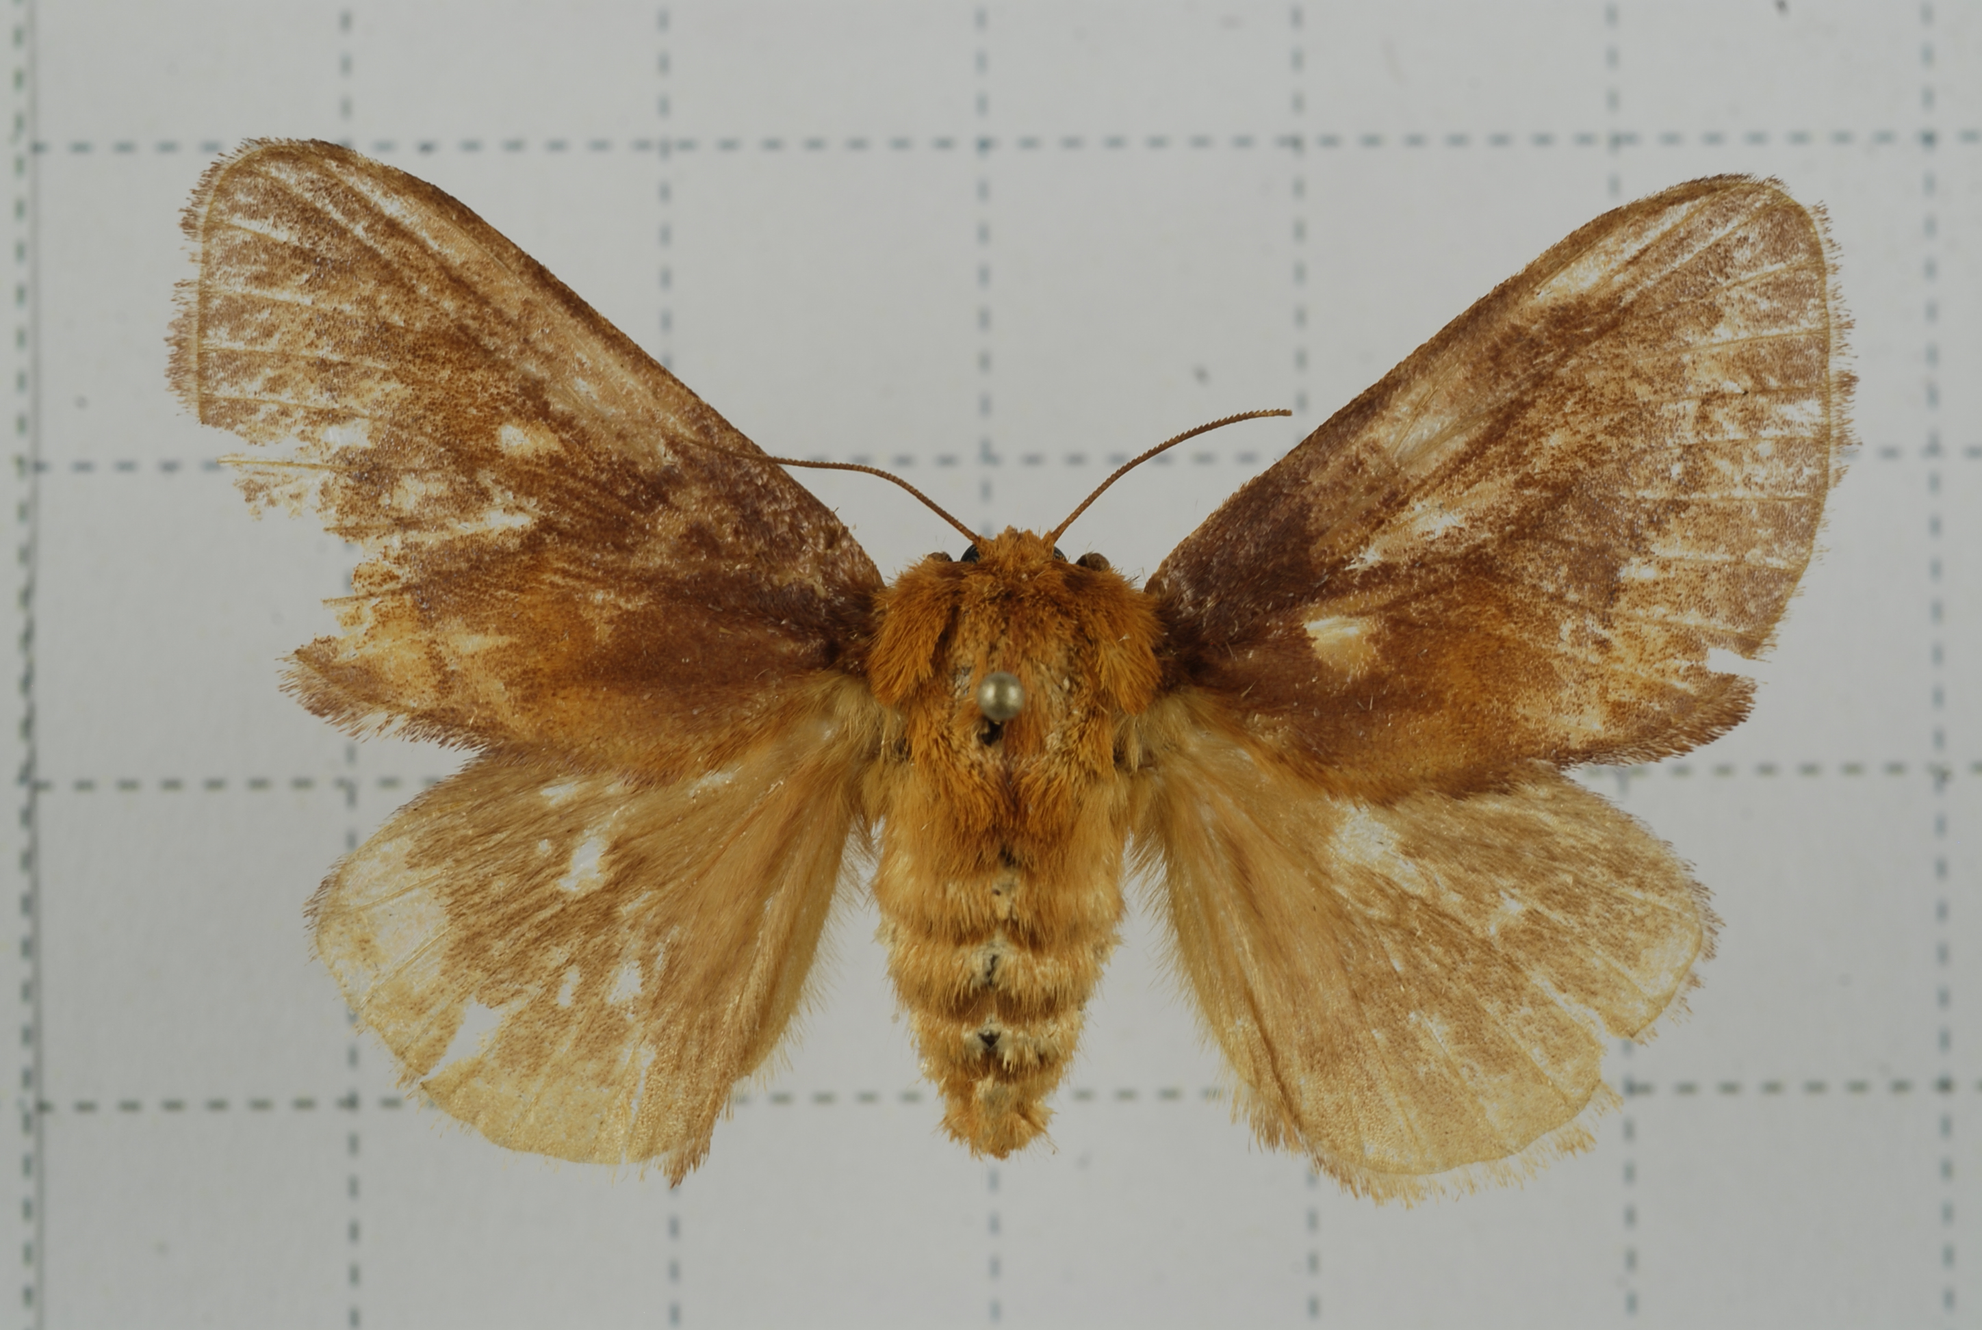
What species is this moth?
Narosoideus vulpina
